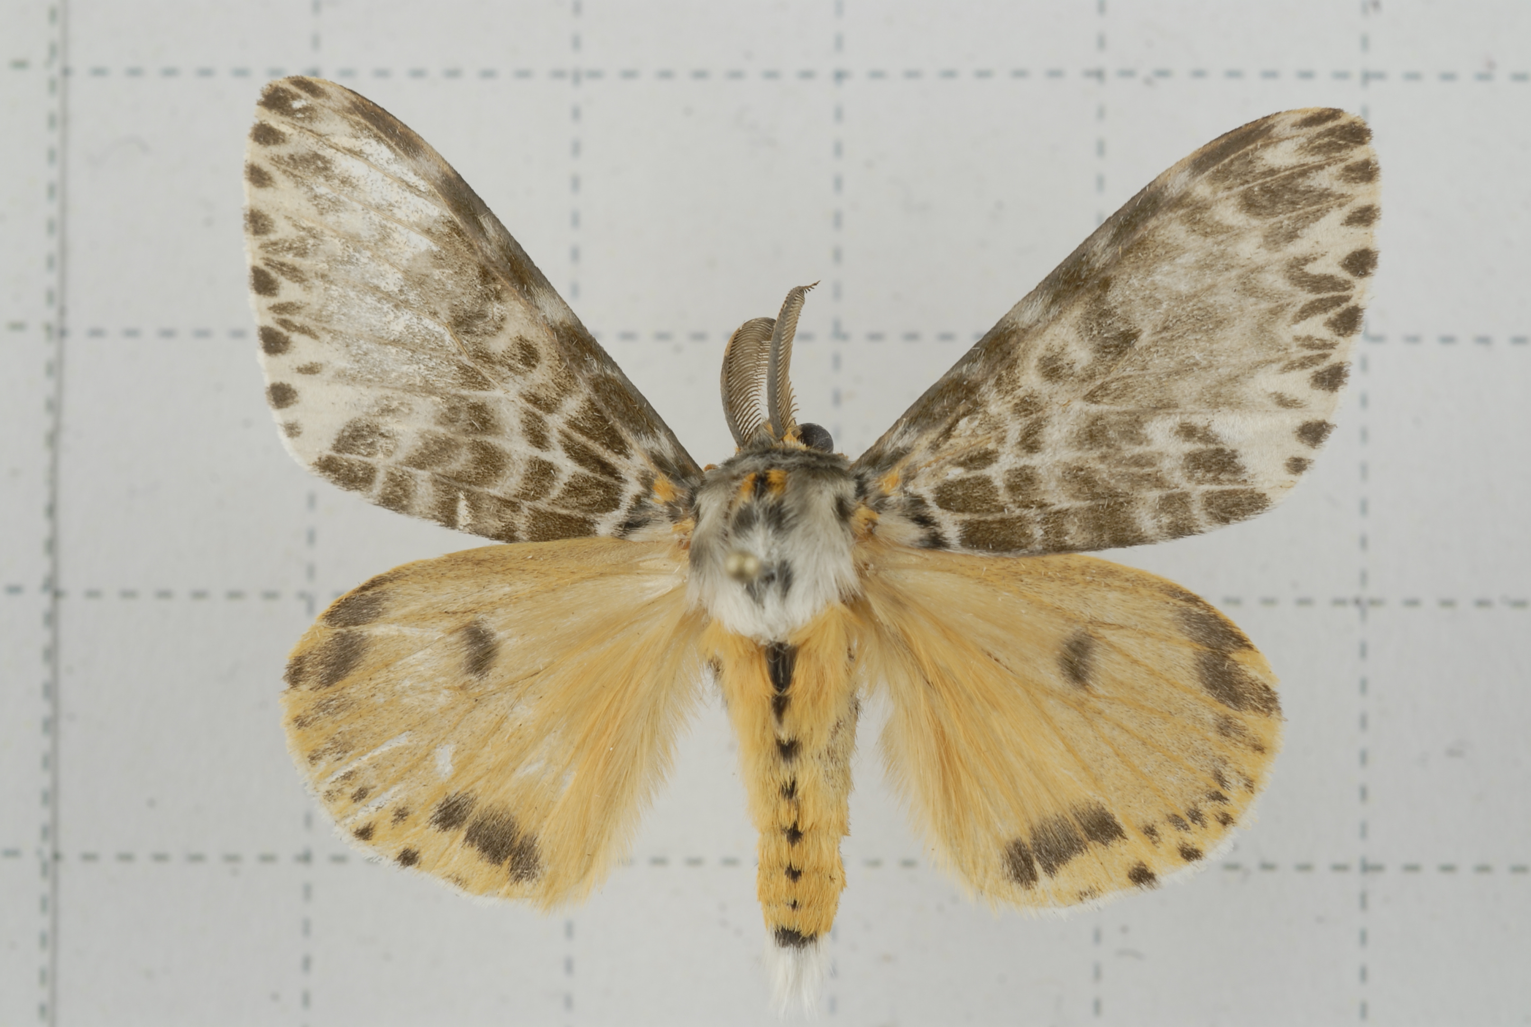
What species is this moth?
Lymantria mathura subpallida
